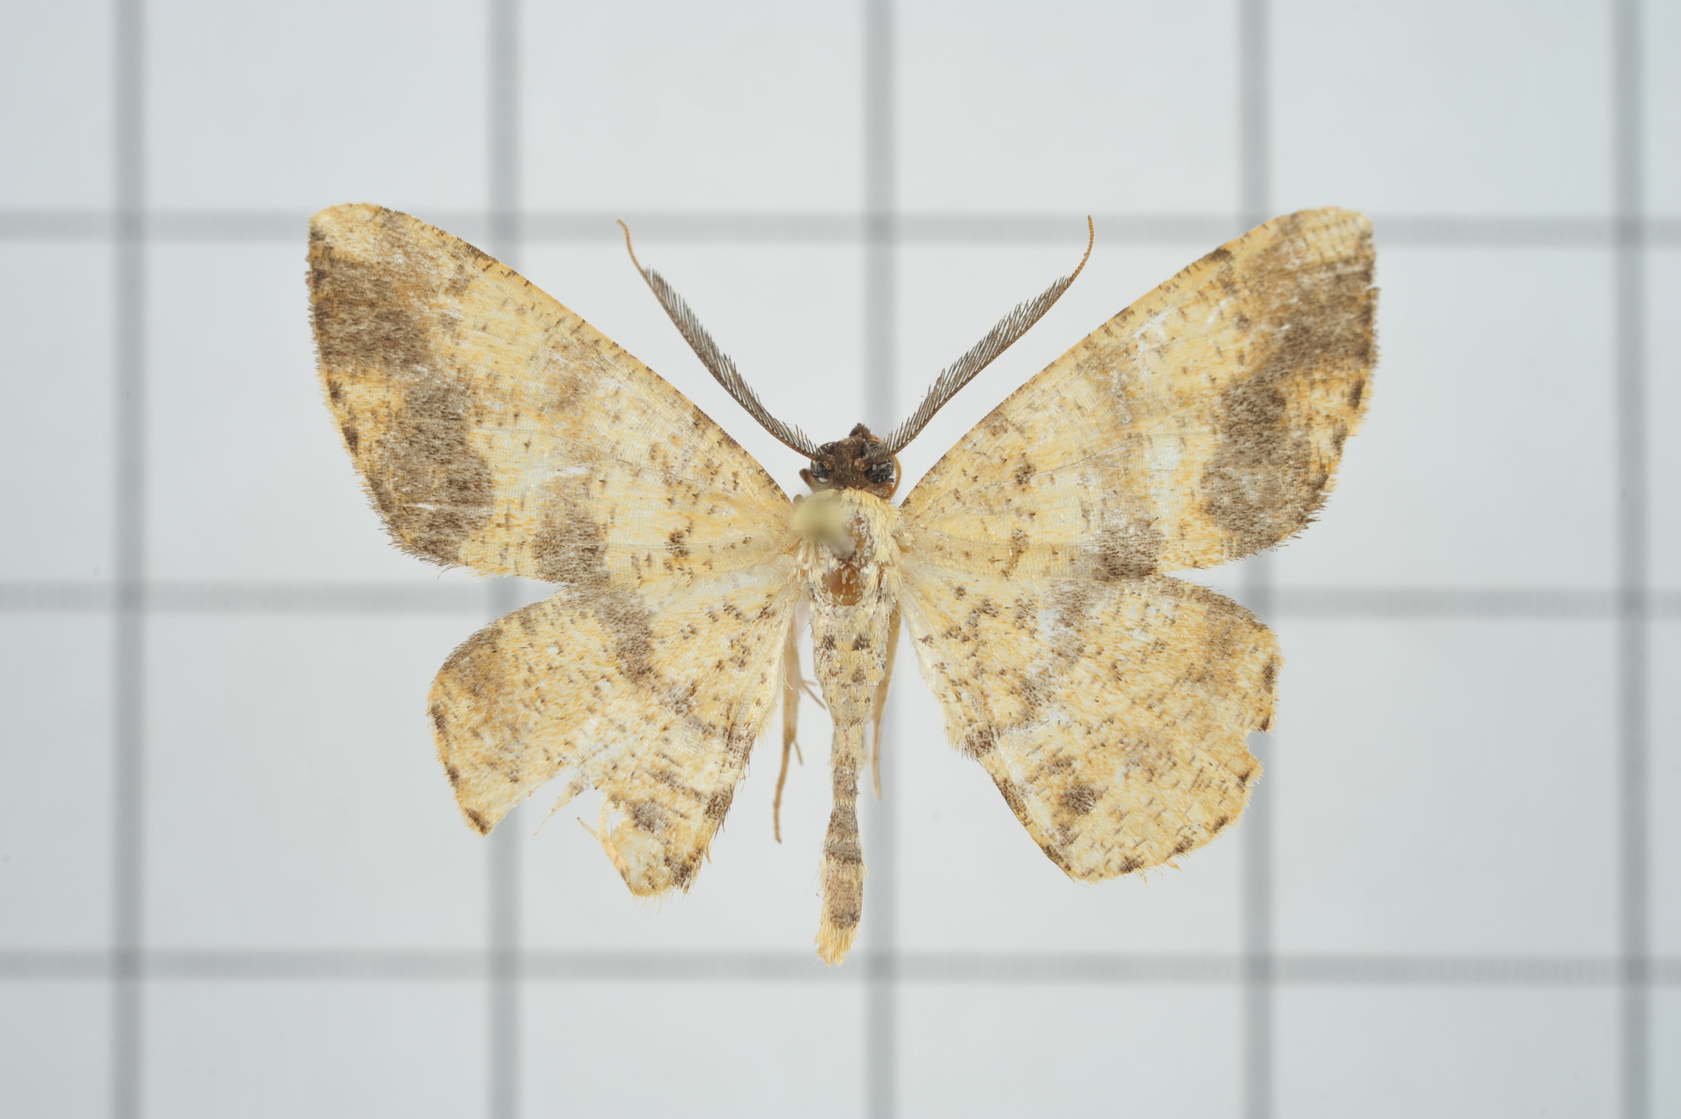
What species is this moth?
Lophobates inchoata
